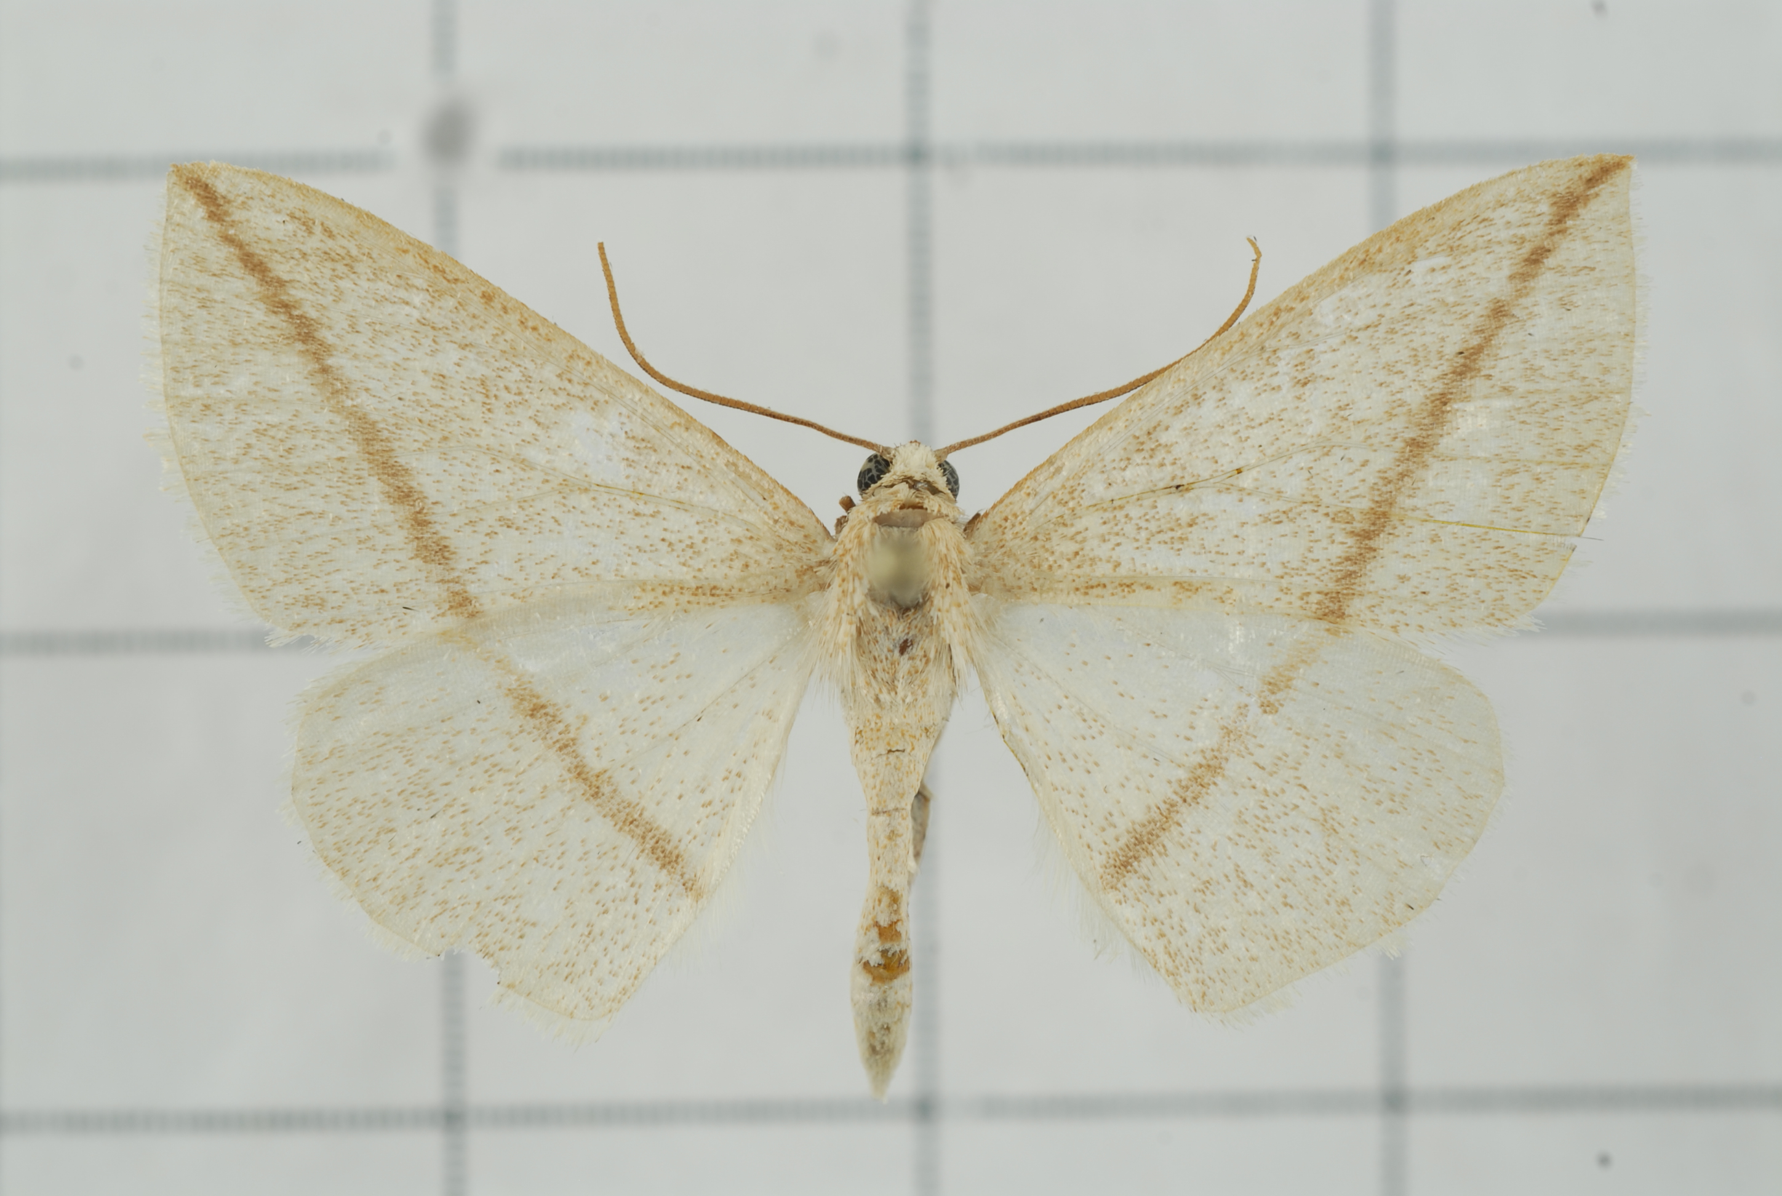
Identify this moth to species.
Parabapta unifasciata
